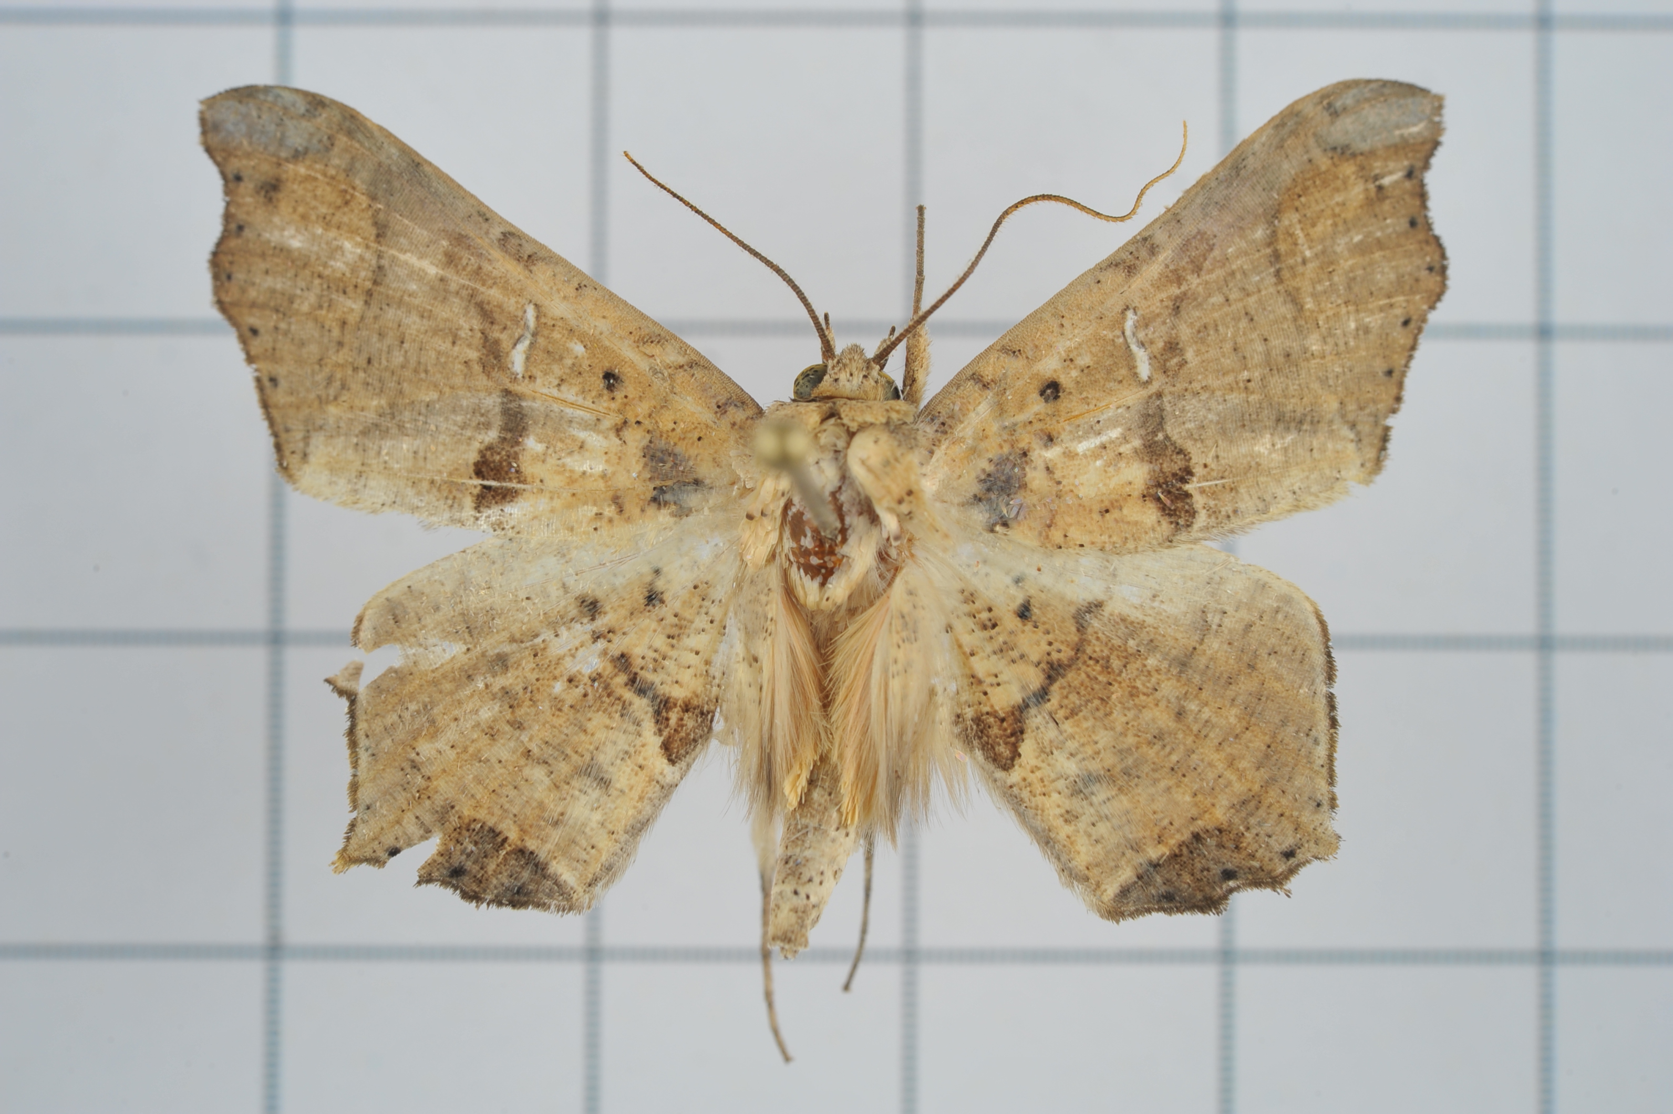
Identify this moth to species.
Semiothisops macariata
